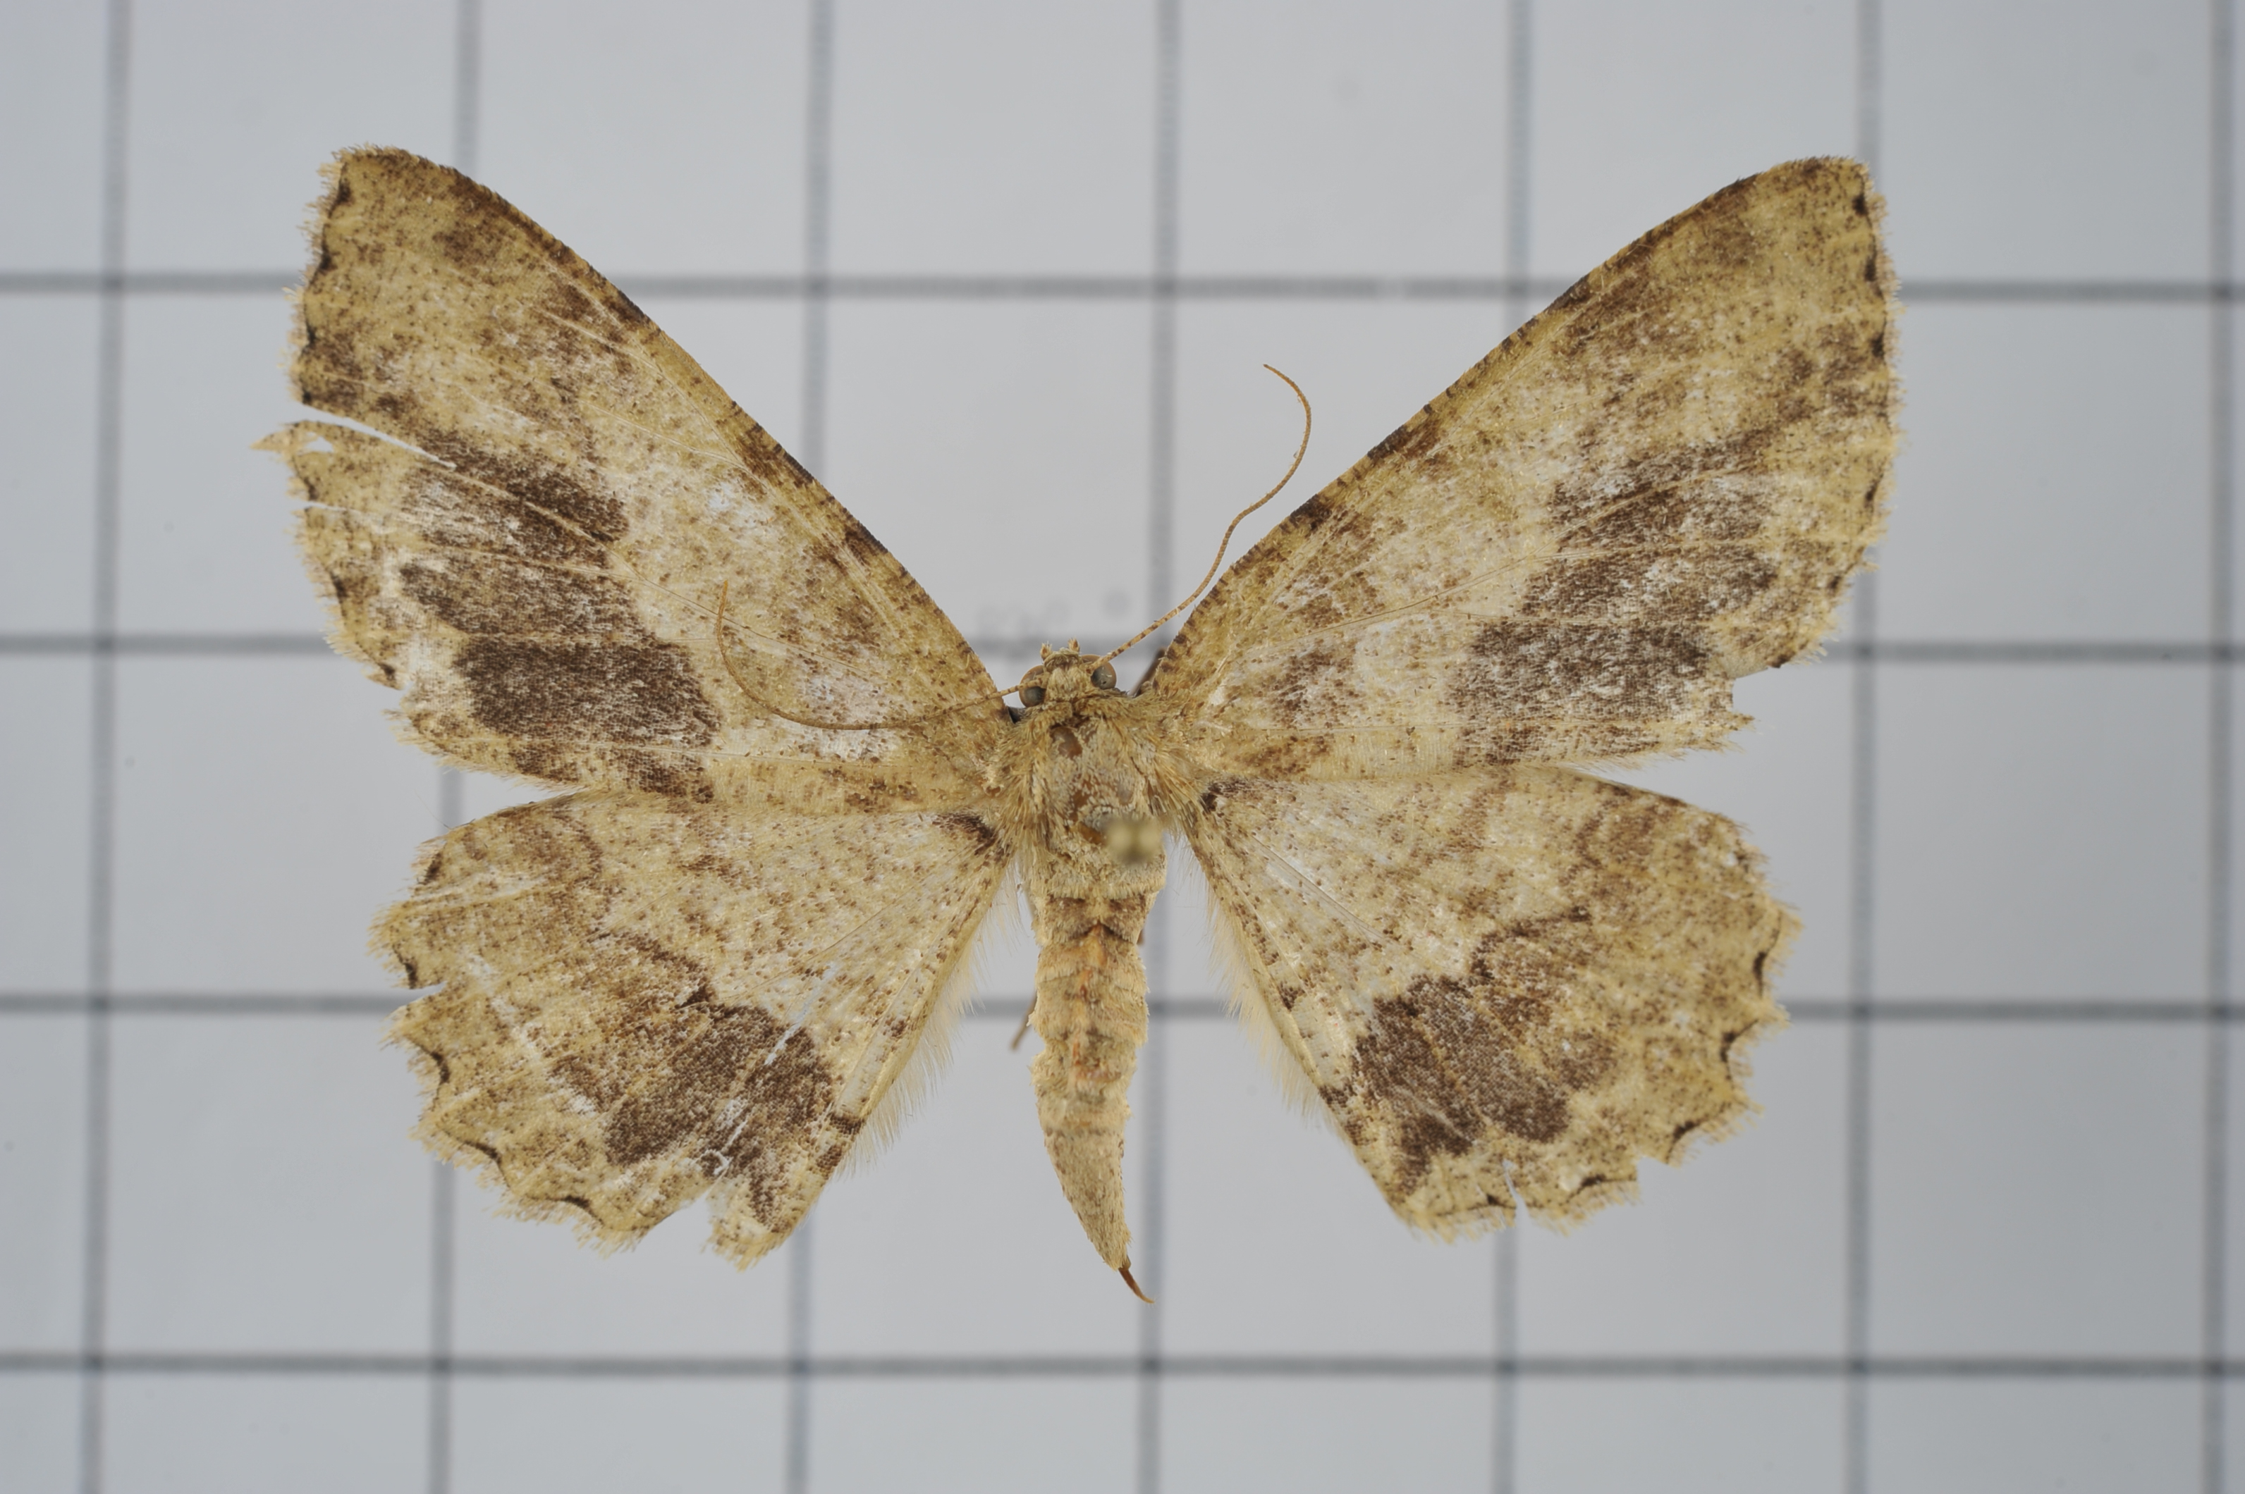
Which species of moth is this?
Ectropis bhurmitra
